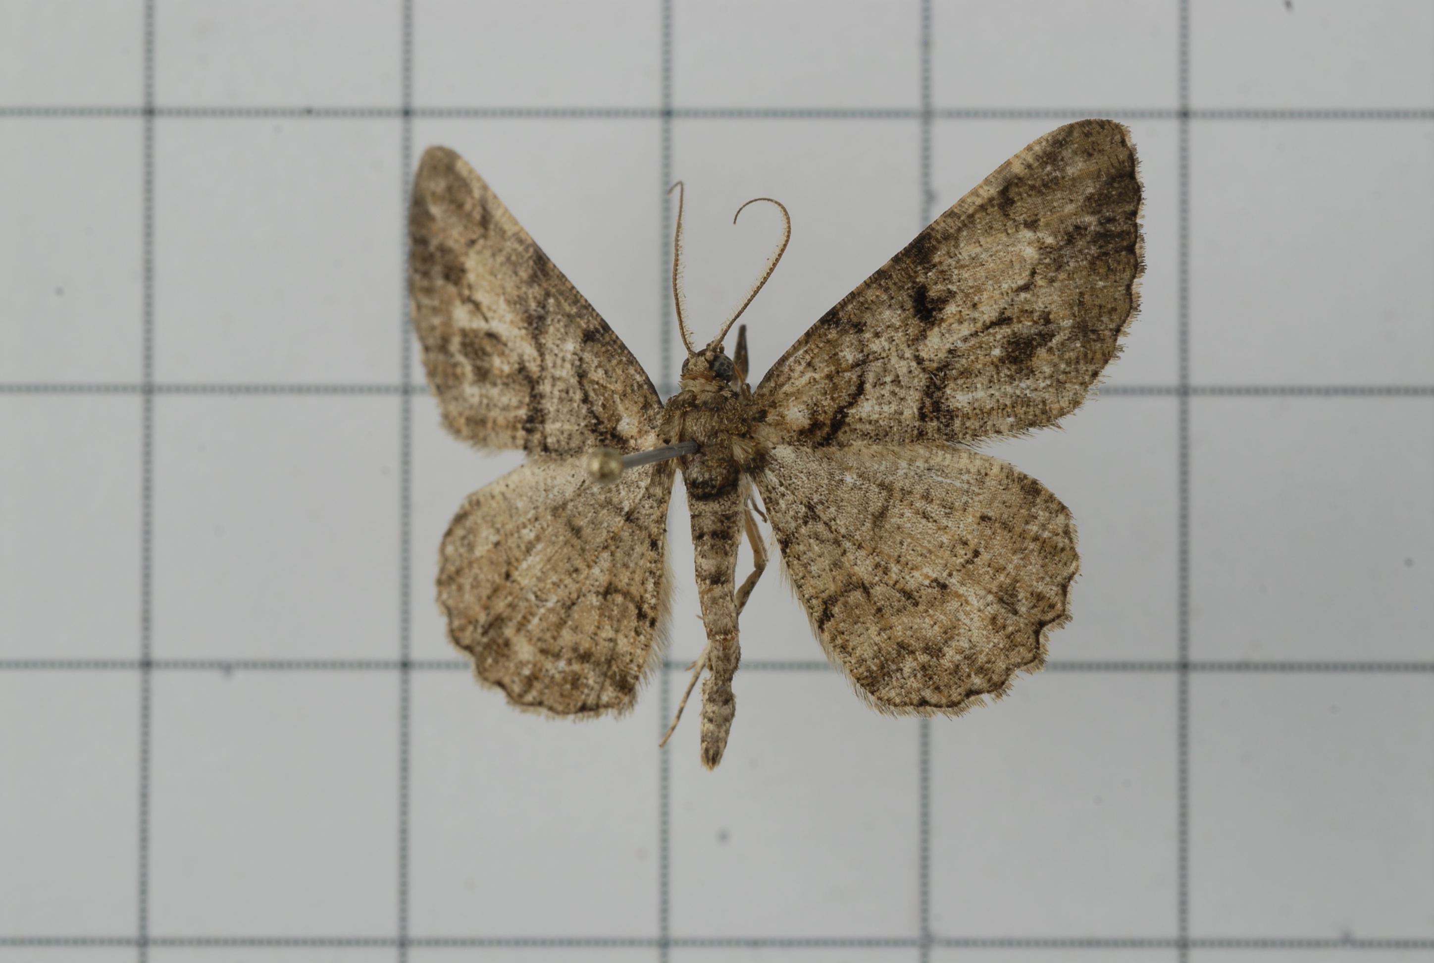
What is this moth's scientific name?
Psilalcis pulveraria
